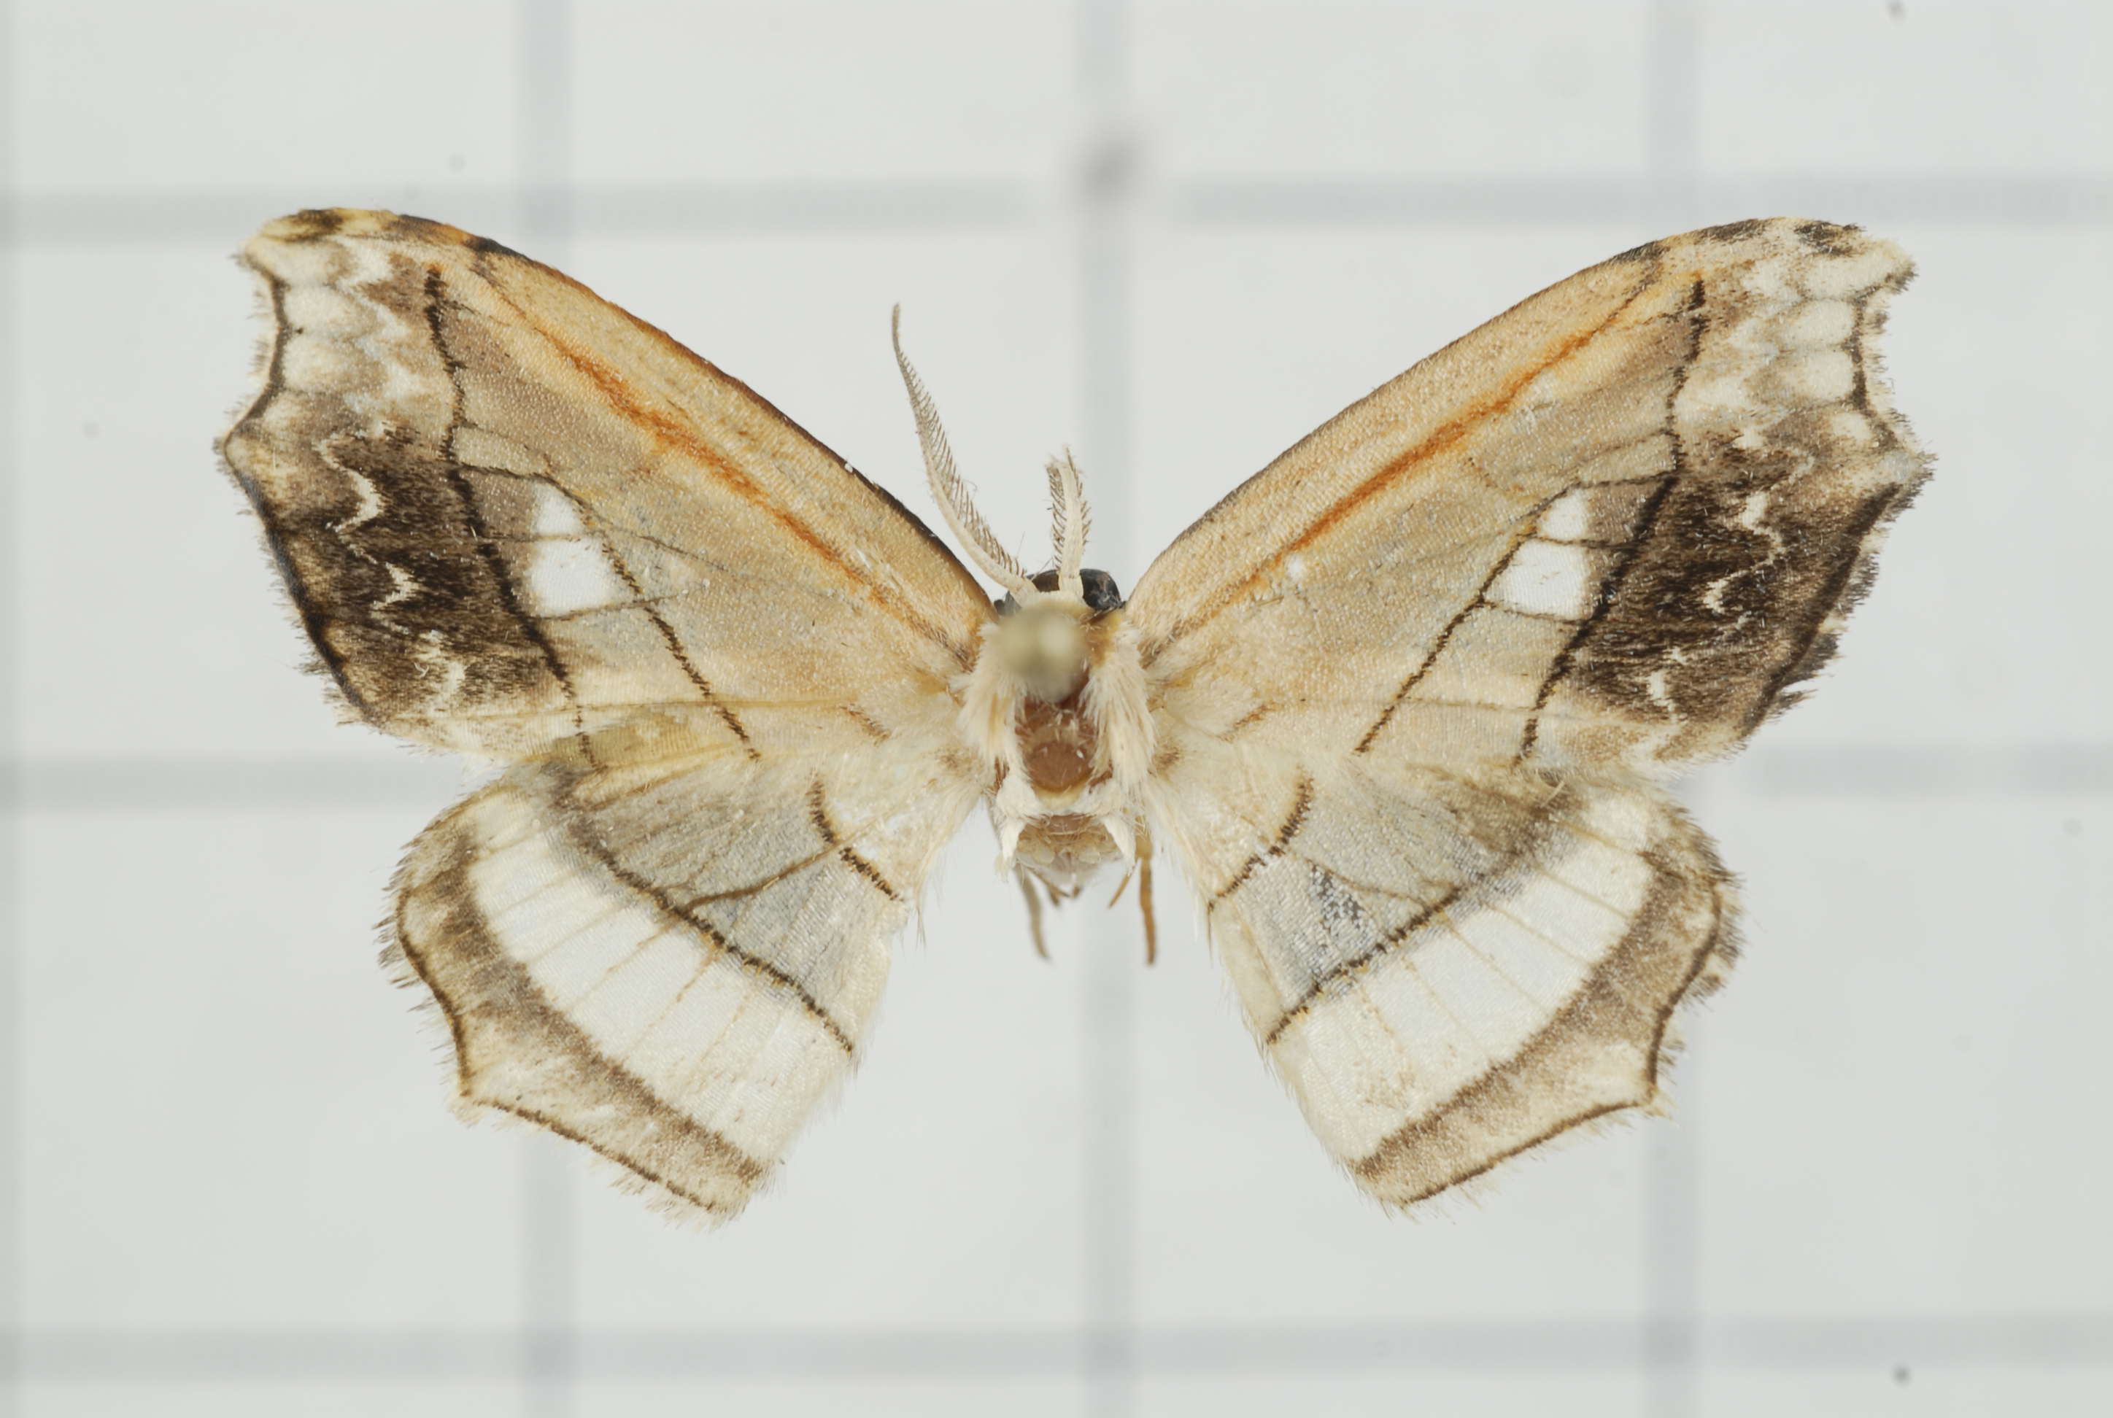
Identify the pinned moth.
Leucoblepsis taiwanensis
